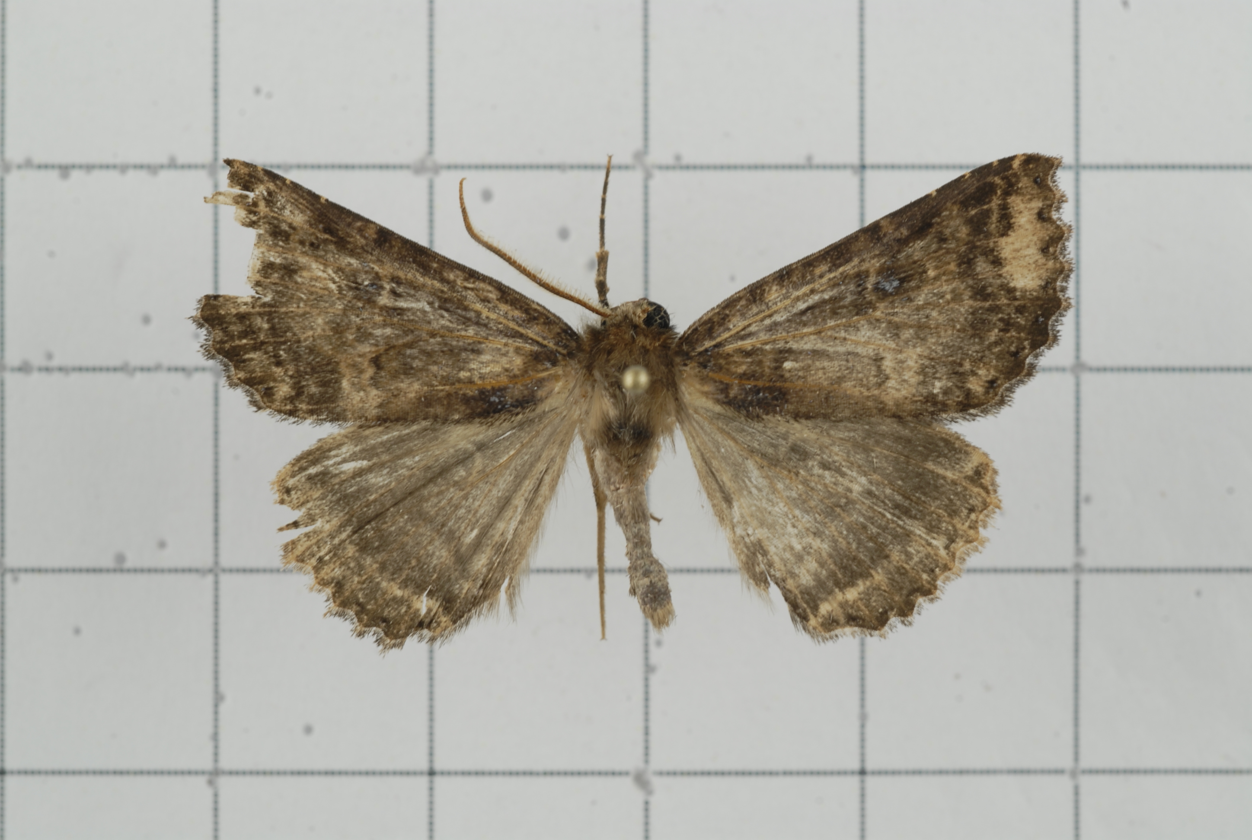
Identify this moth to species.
Hypersypnoides punctosa
